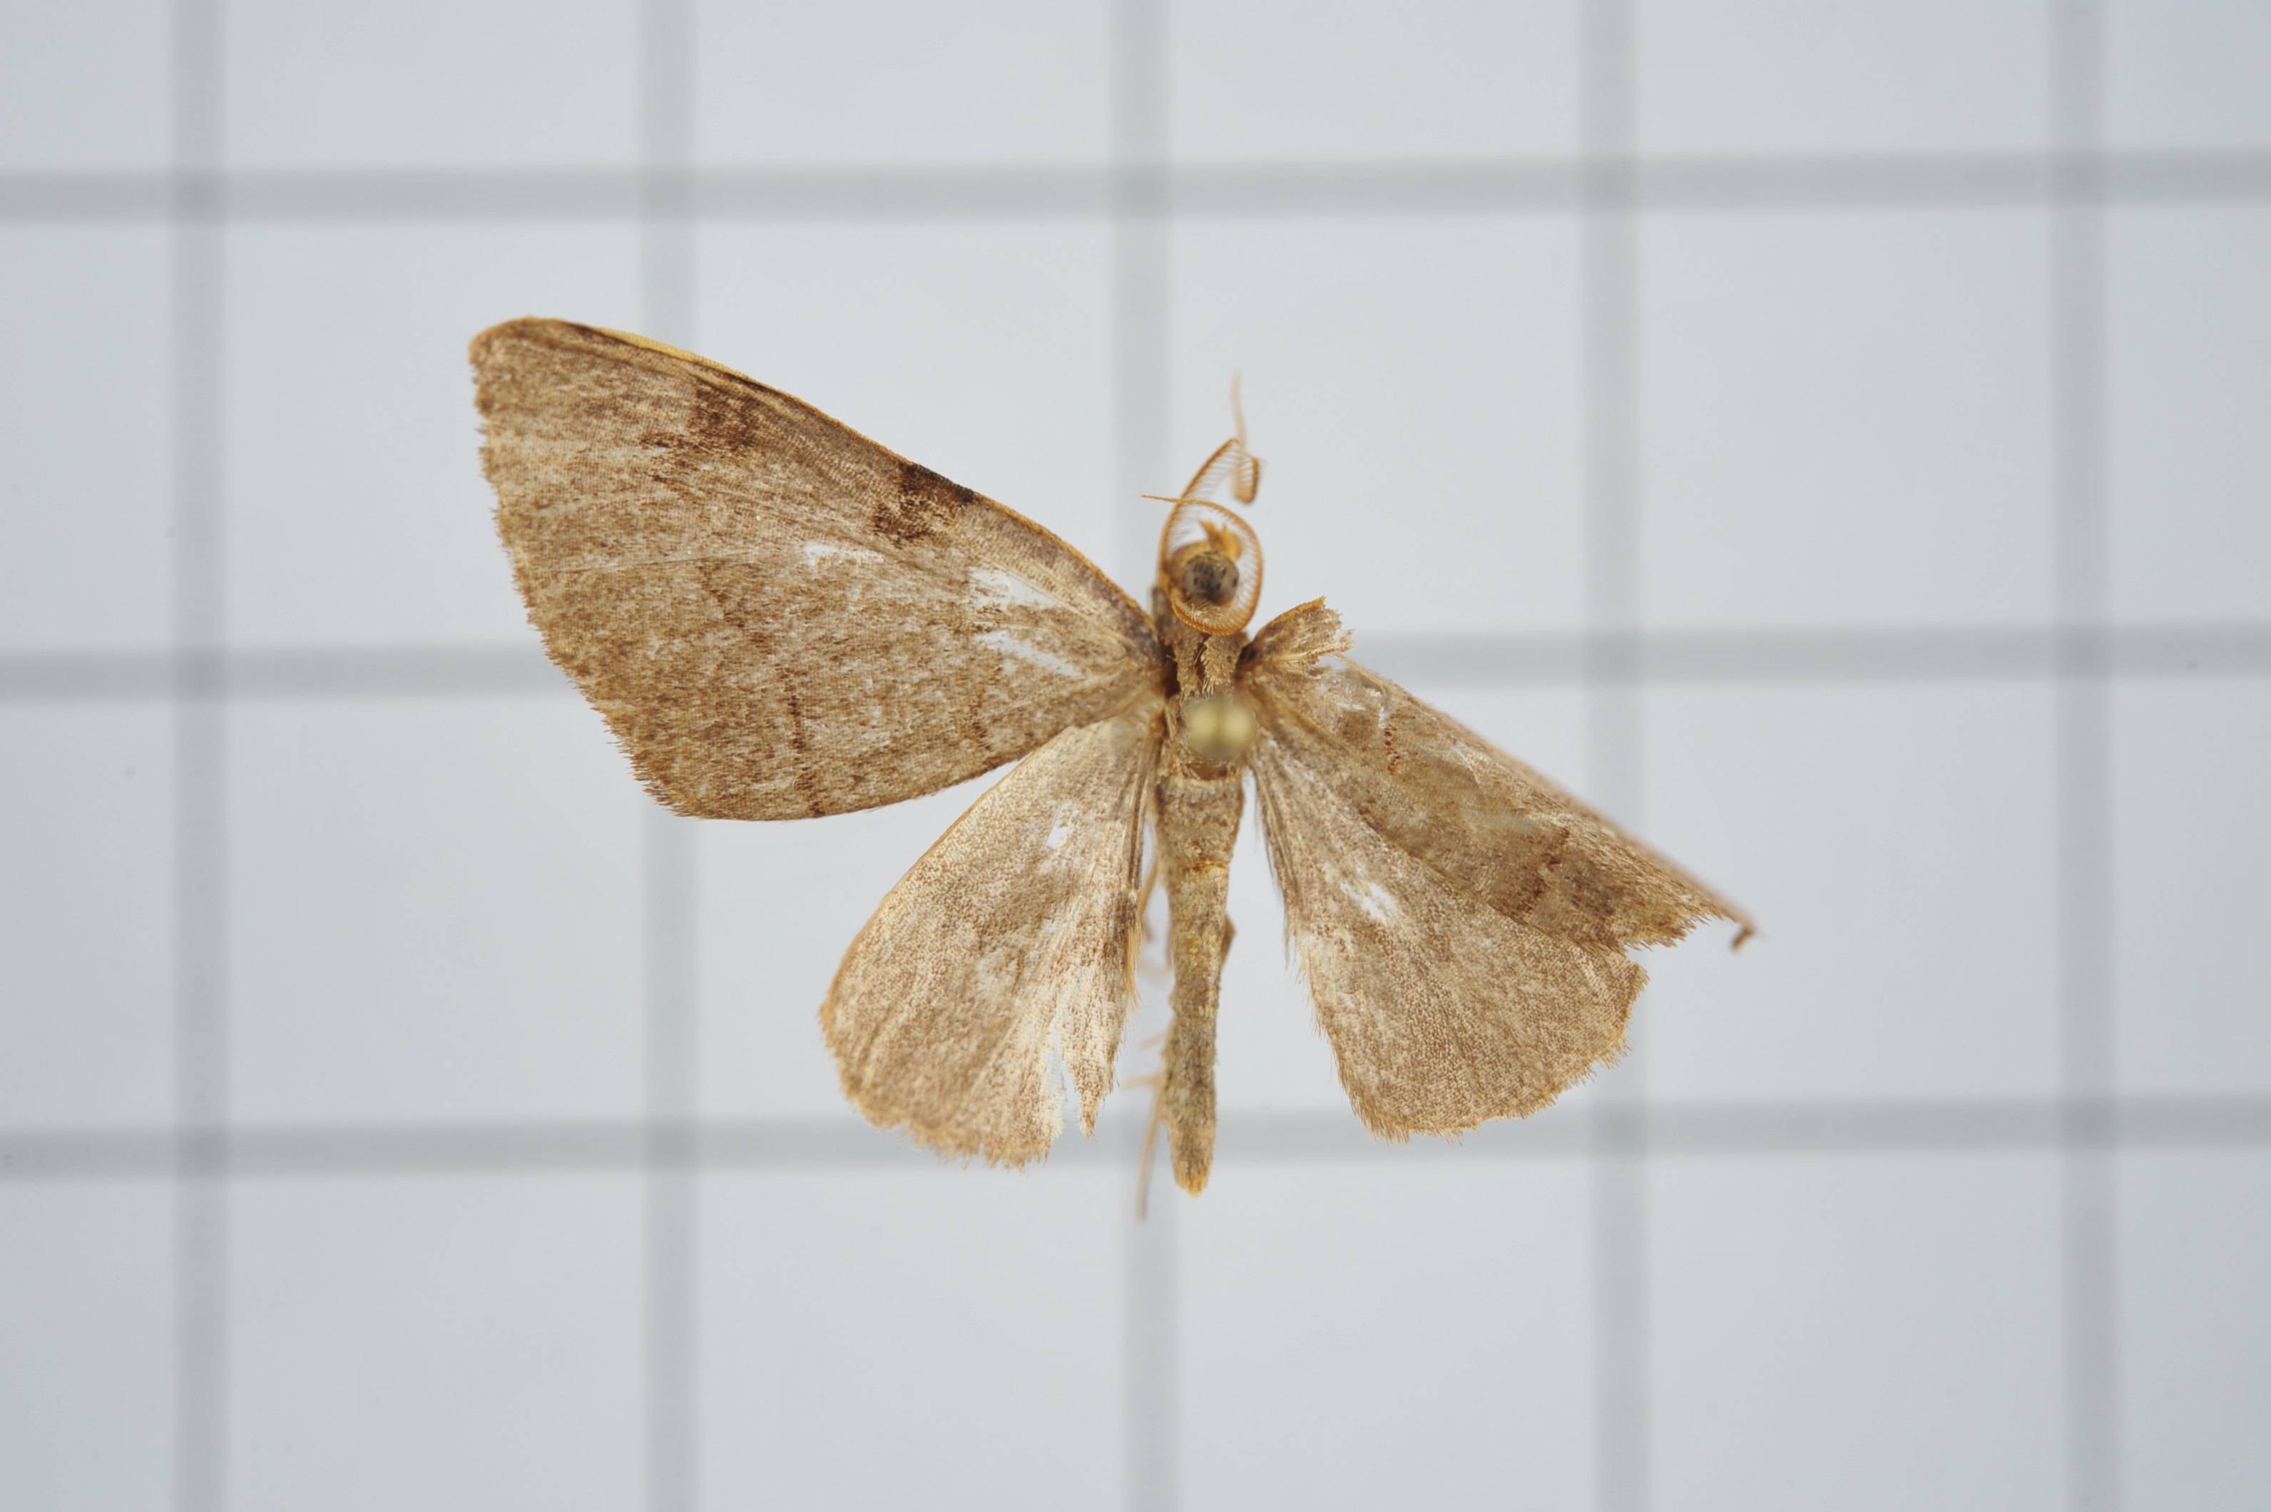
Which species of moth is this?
Heterophleps violescens
